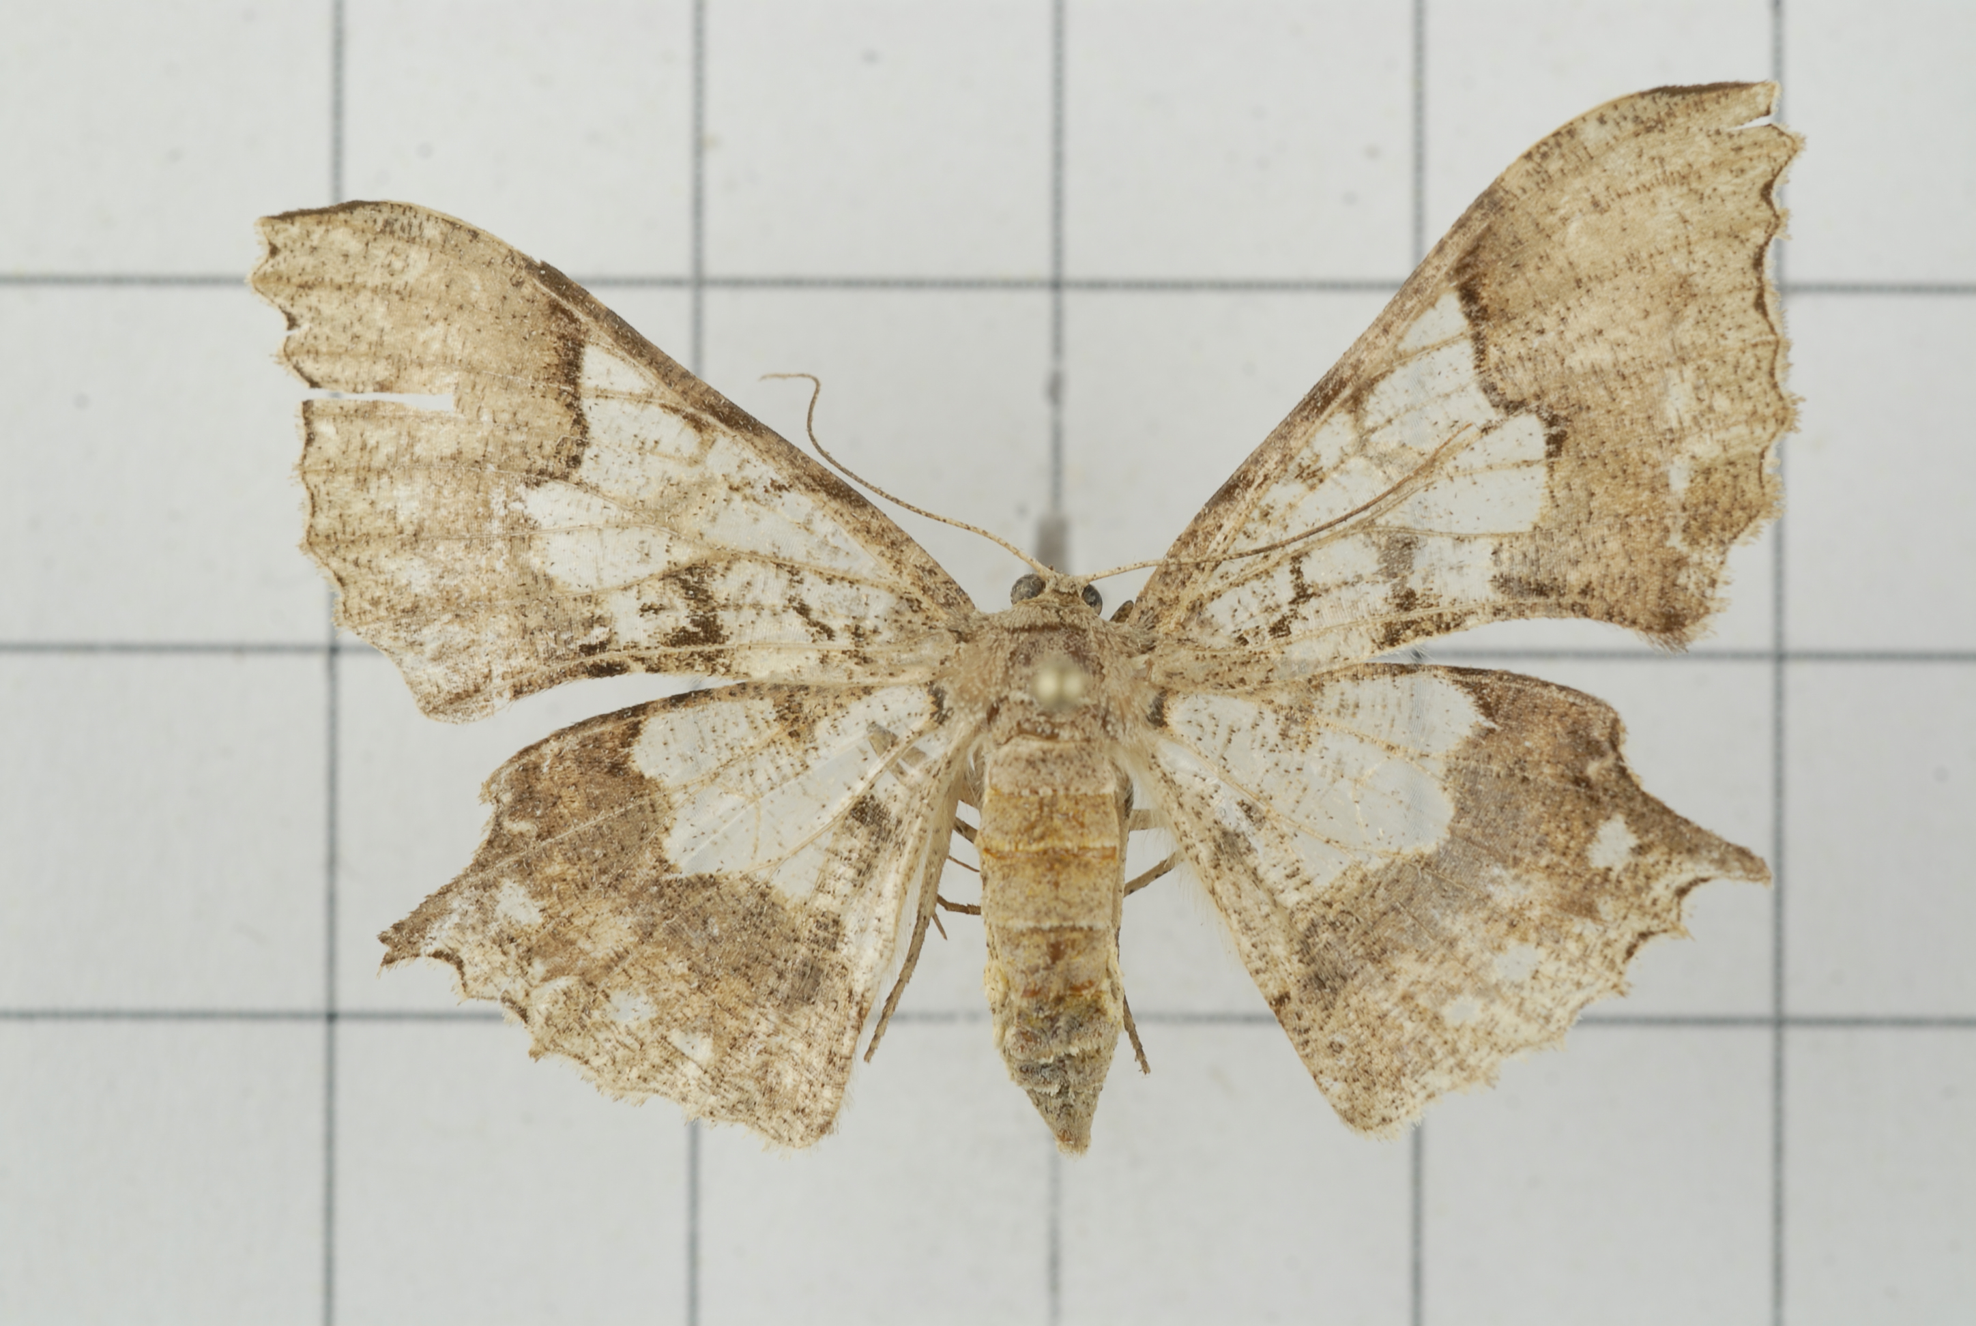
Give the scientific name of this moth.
Krananda semihyalina
